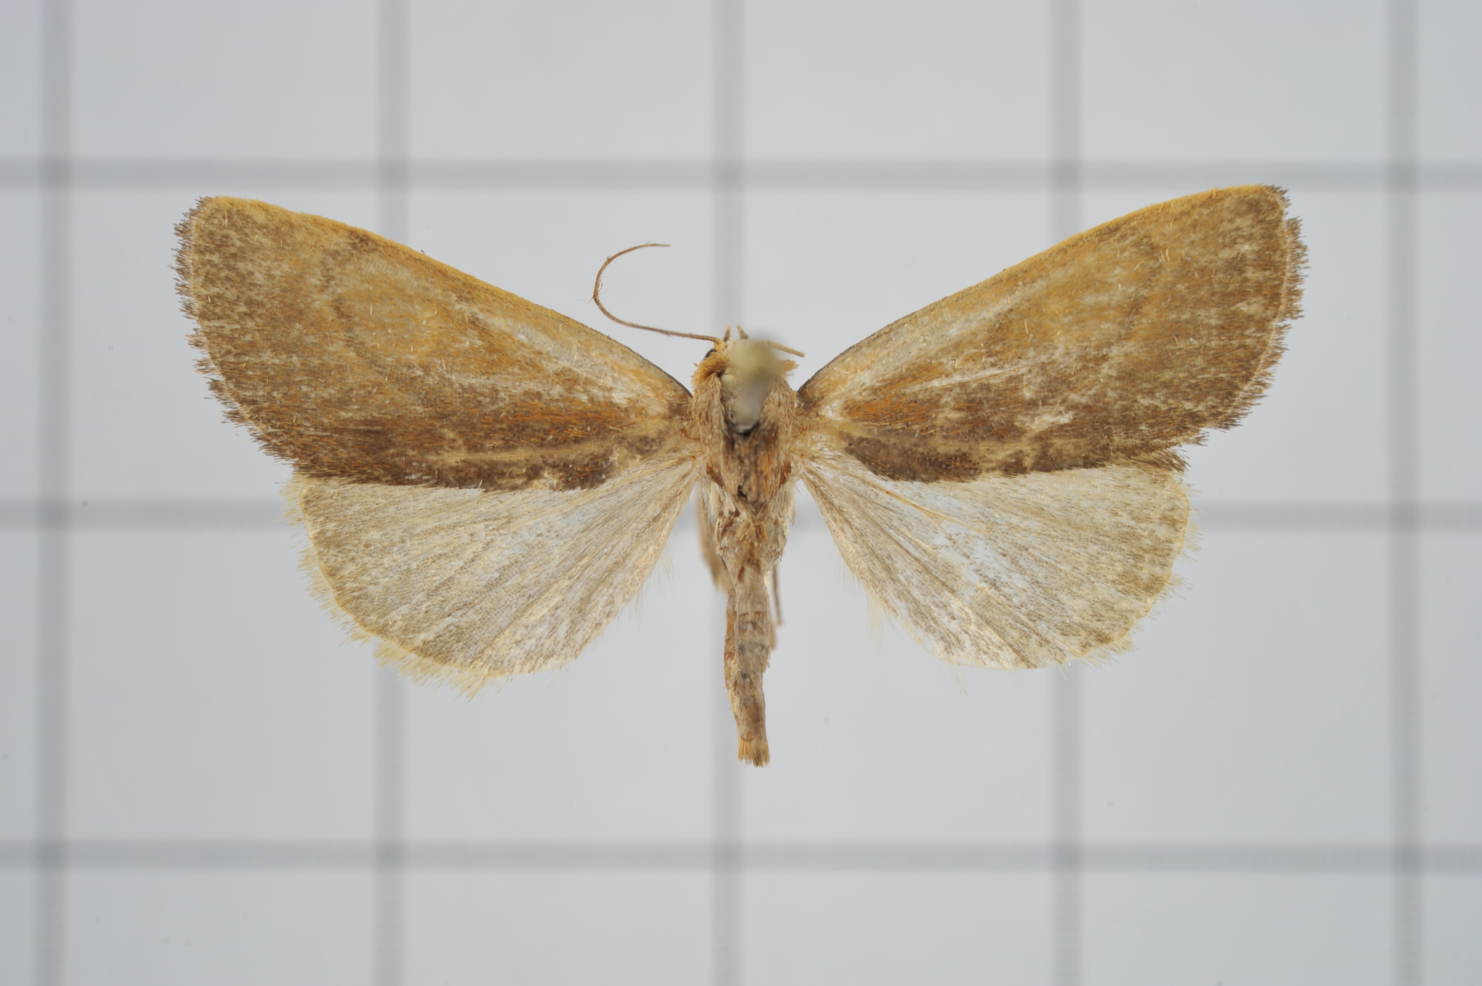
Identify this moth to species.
Iragaodes nobilis
